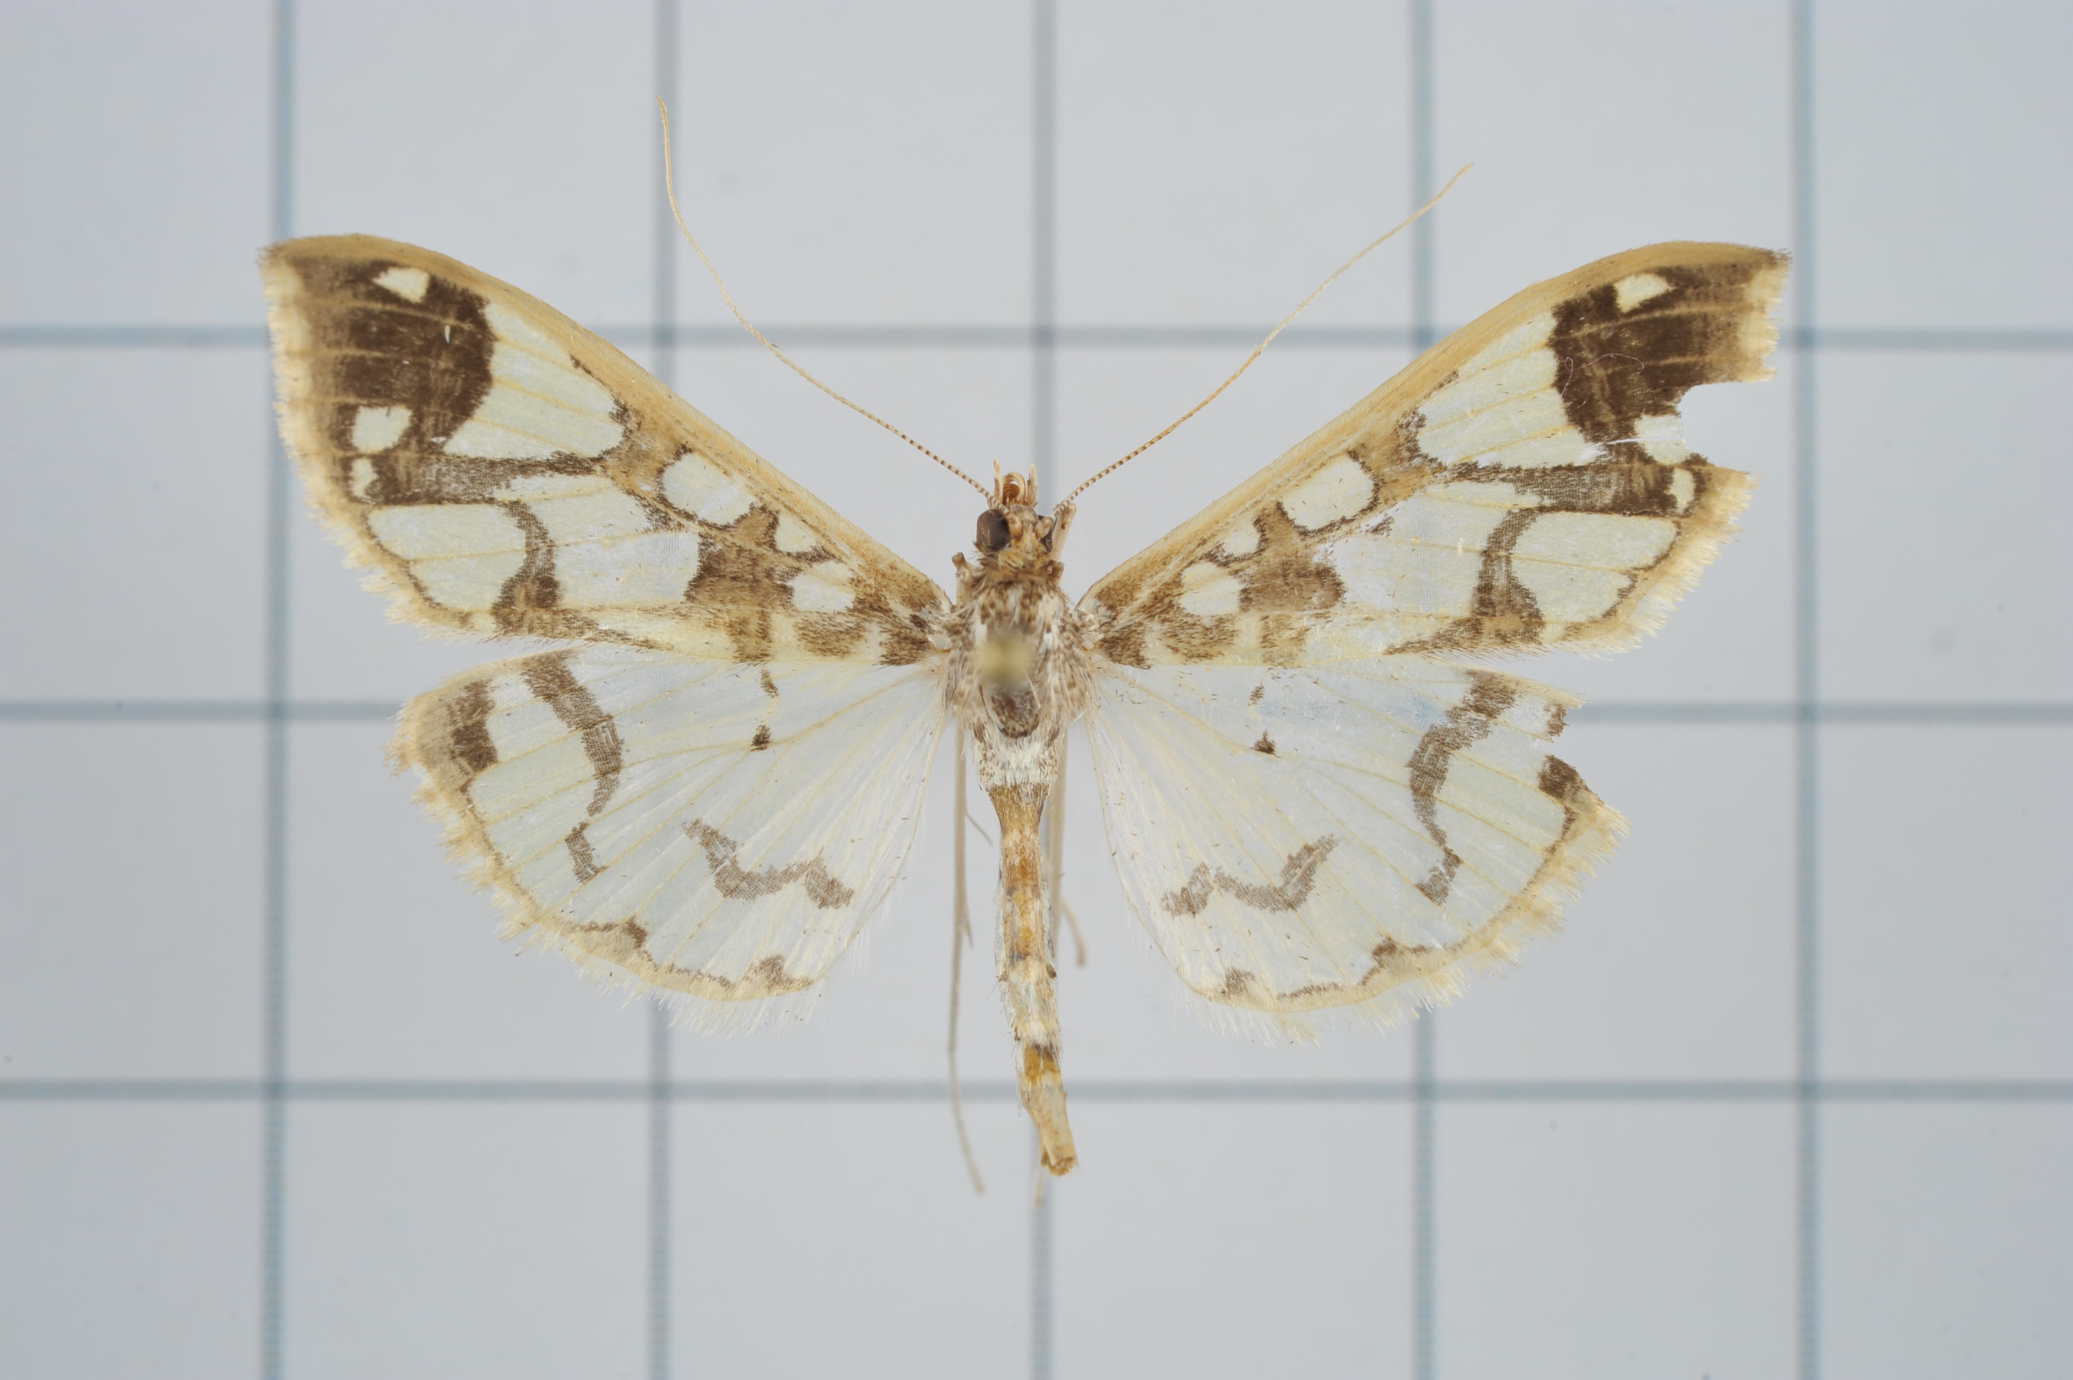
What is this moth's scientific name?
Polythlipta divaricata
